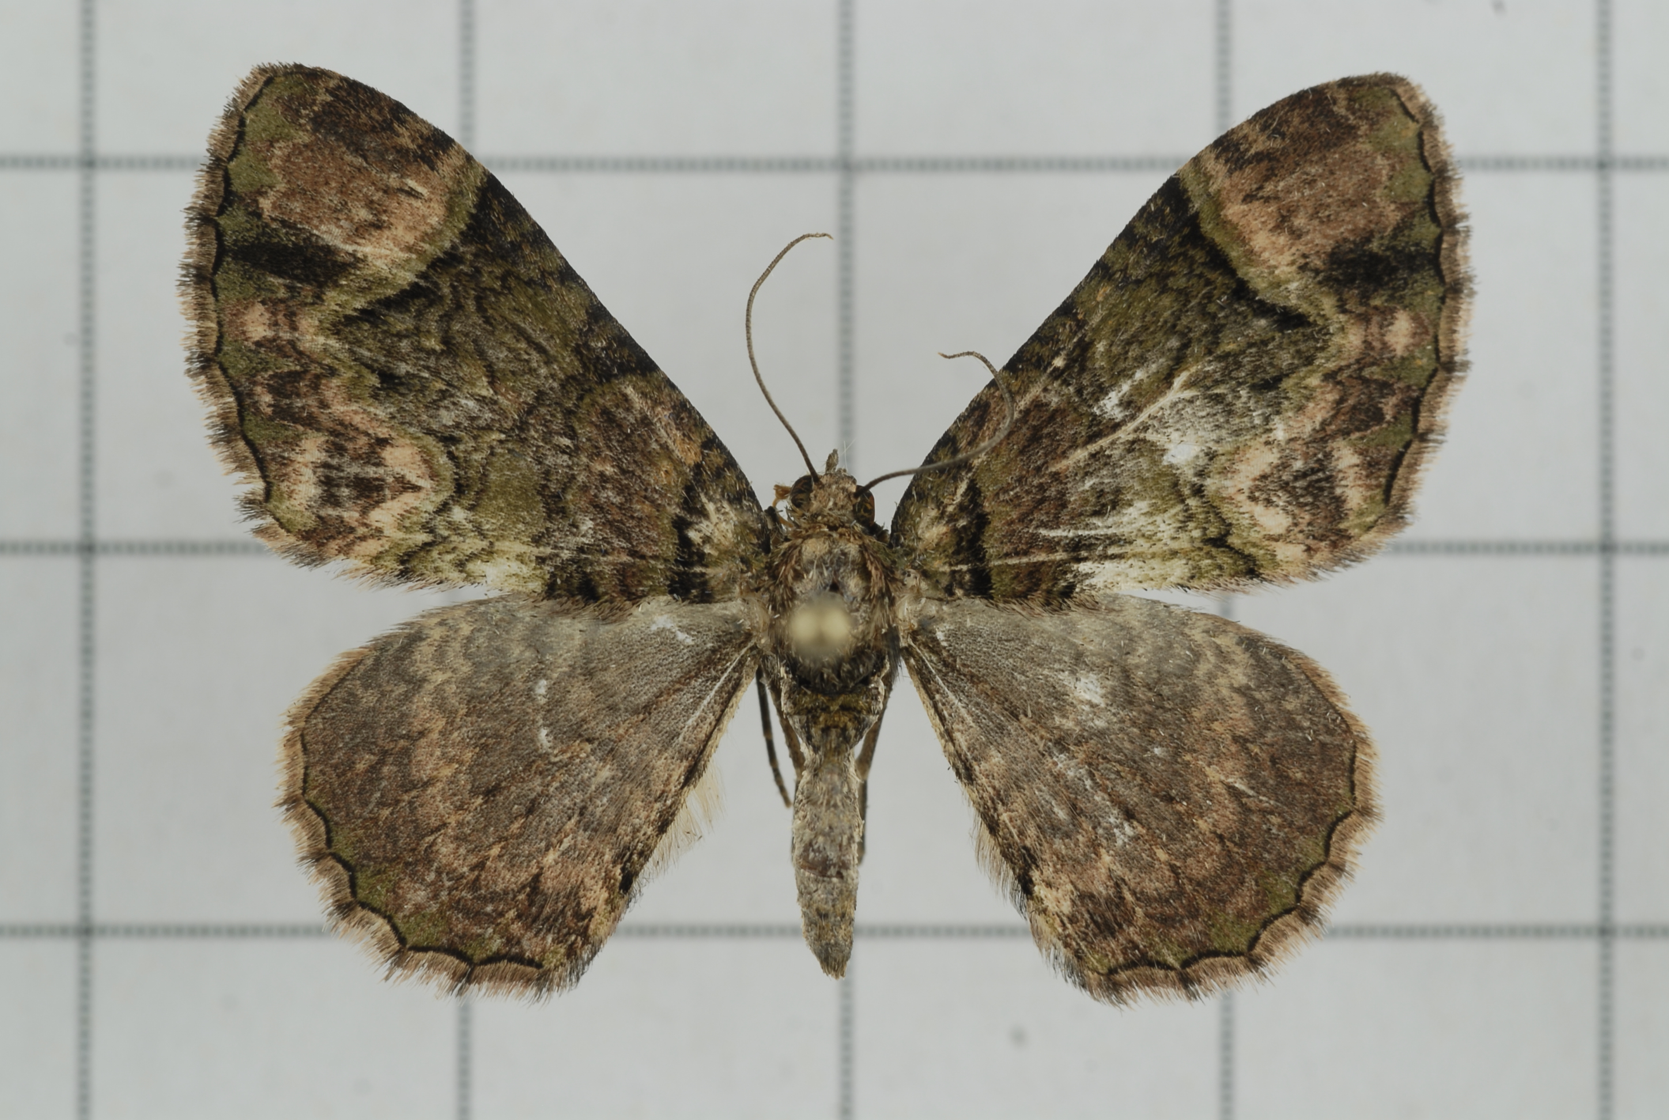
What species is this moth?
Catarhoe obscura obscura
